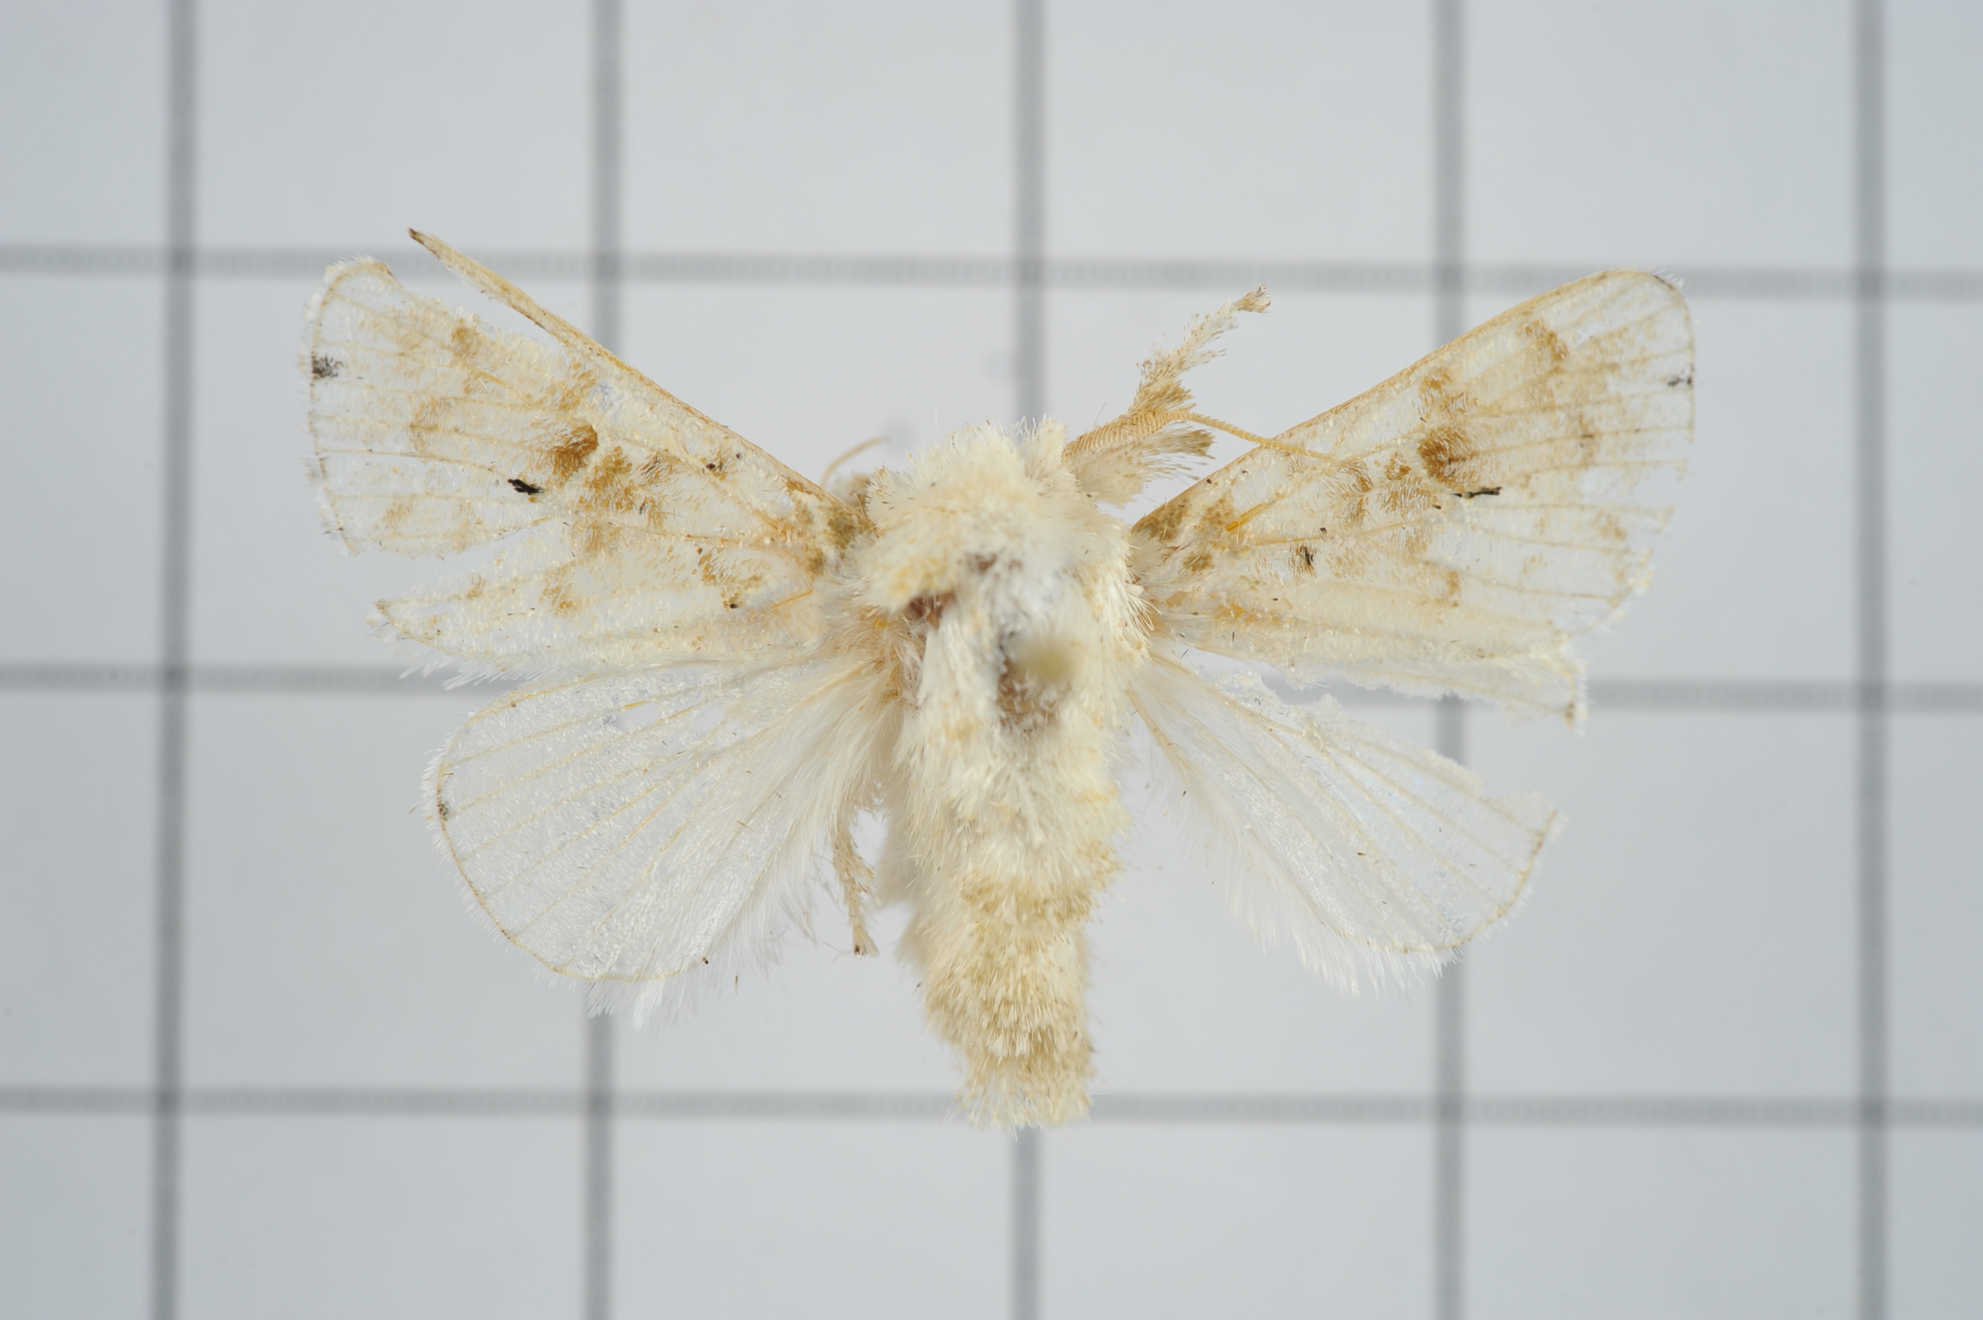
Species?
Altha melanopsis
